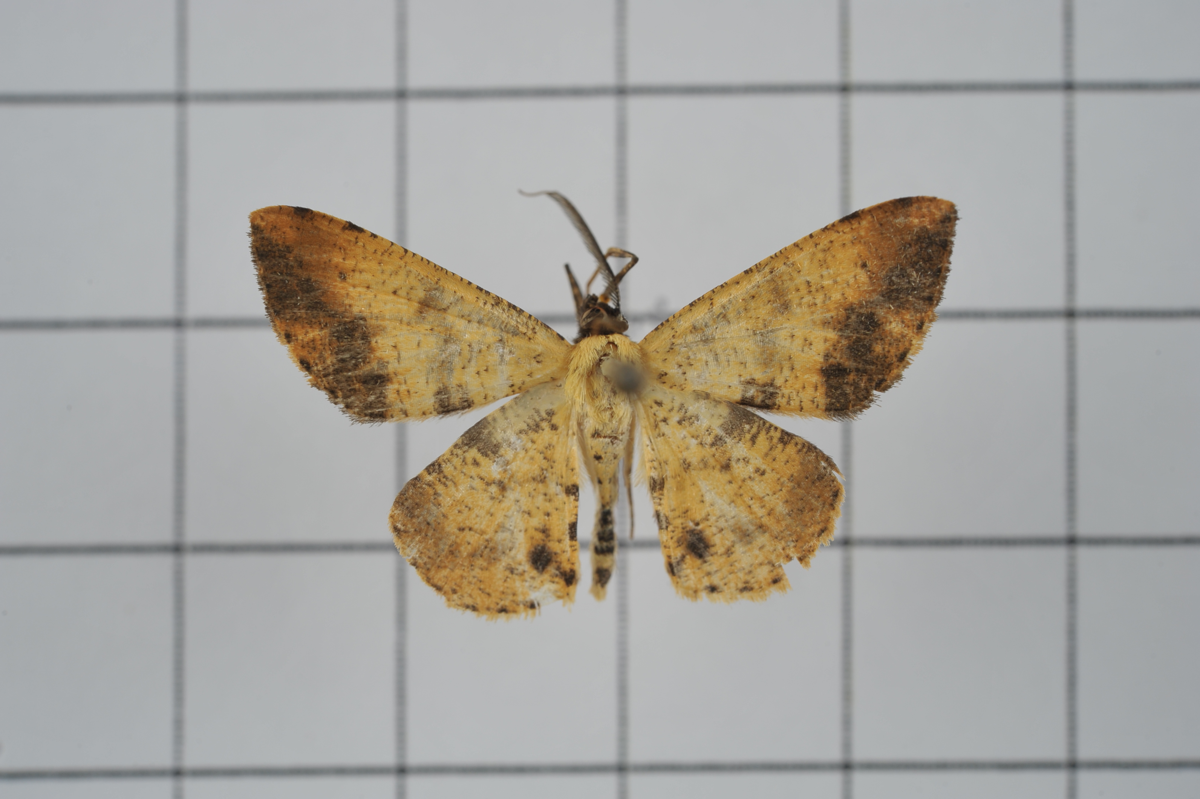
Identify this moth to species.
Lophobates inchoata
